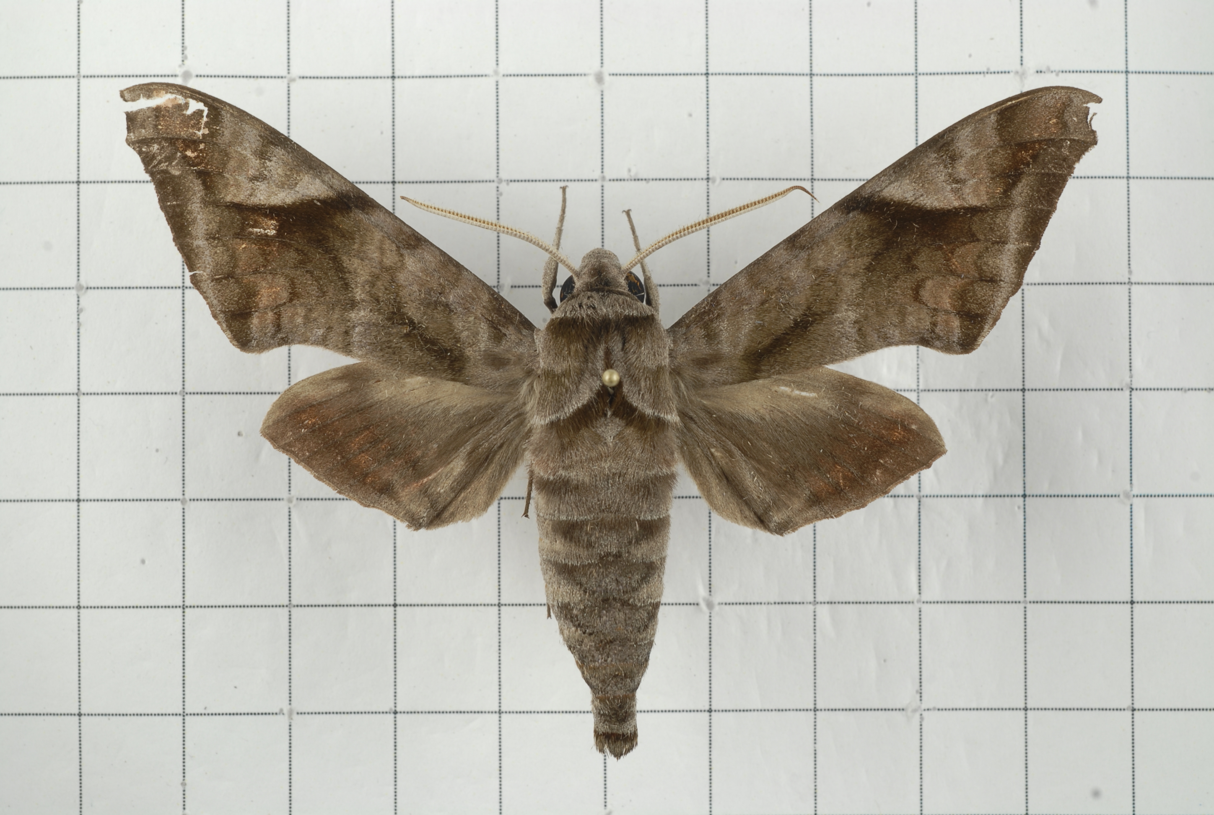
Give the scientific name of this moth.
Acosmeryx naga metanaga
